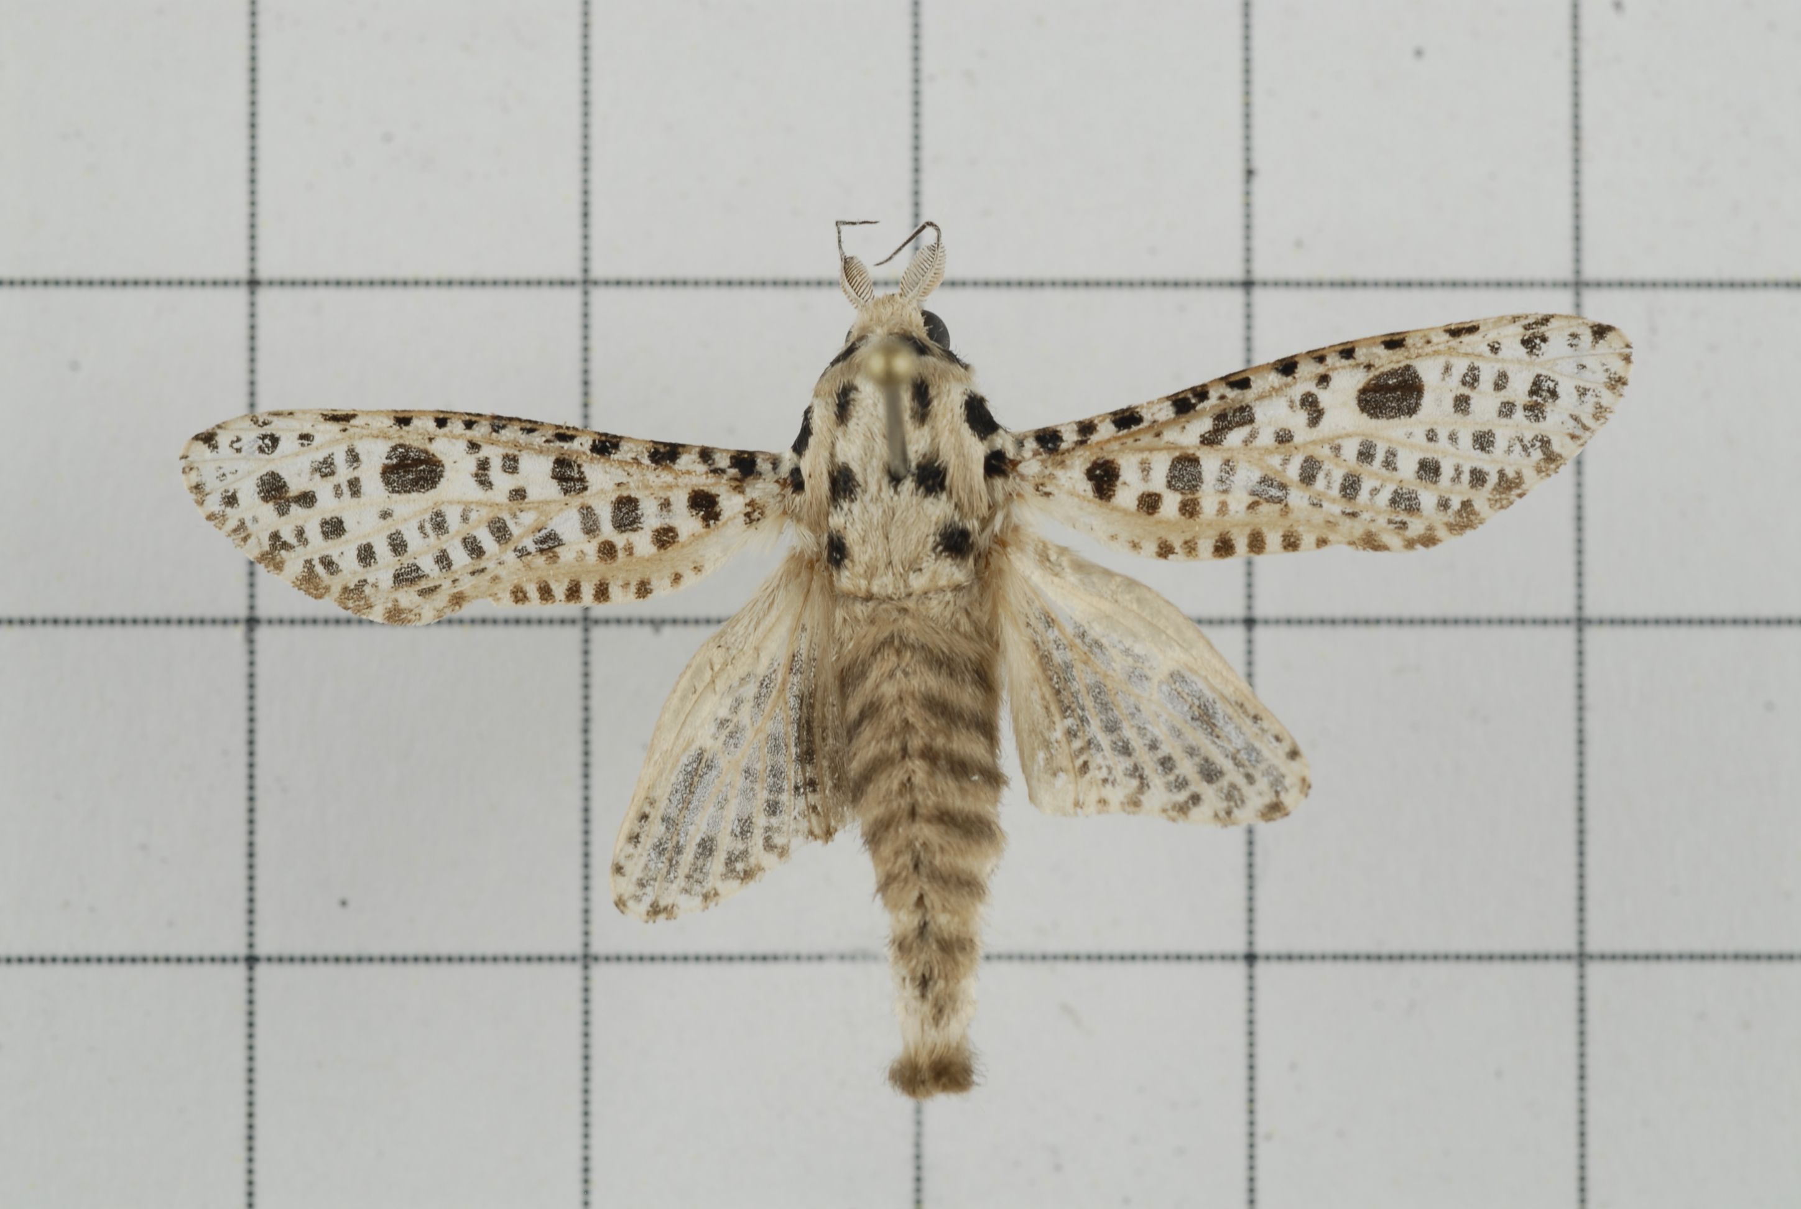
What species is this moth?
Rapdalus pardicolor
